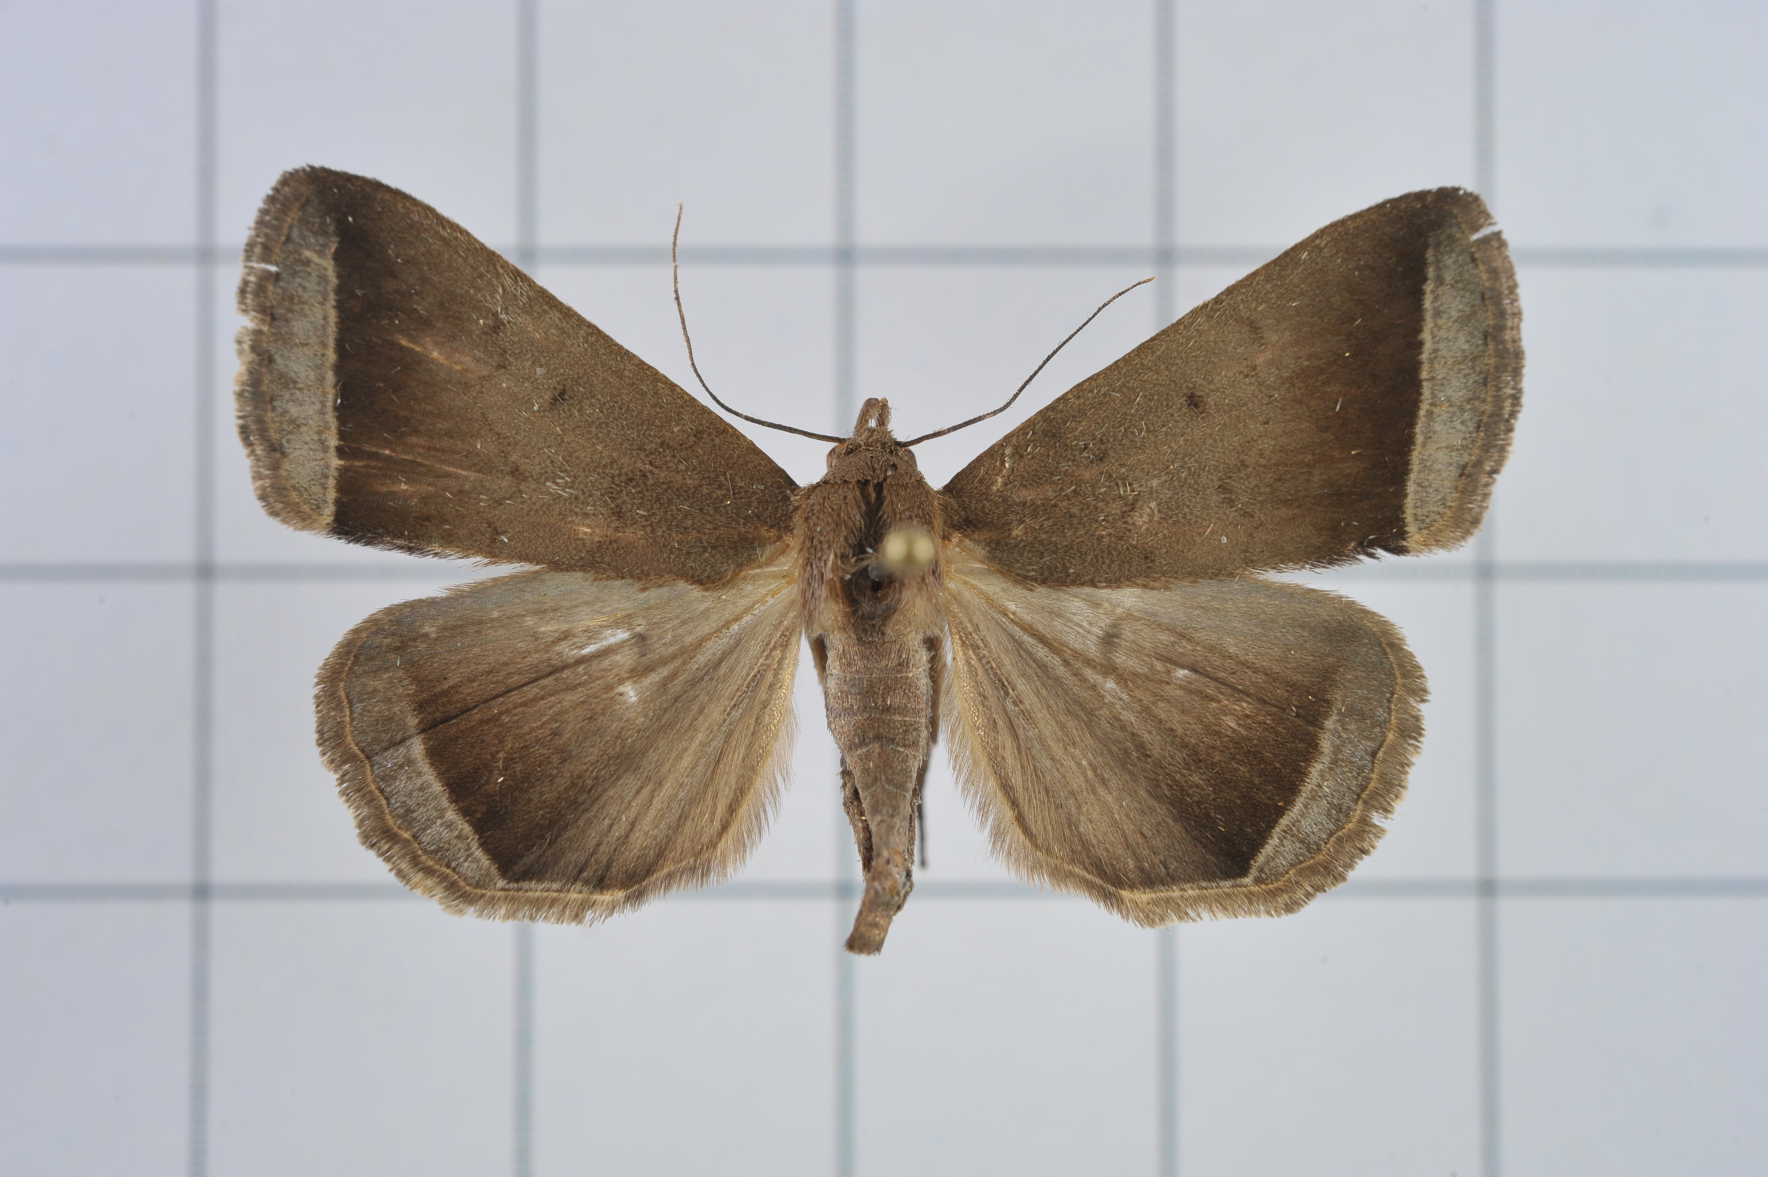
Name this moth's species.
Simplicia bimarginata
